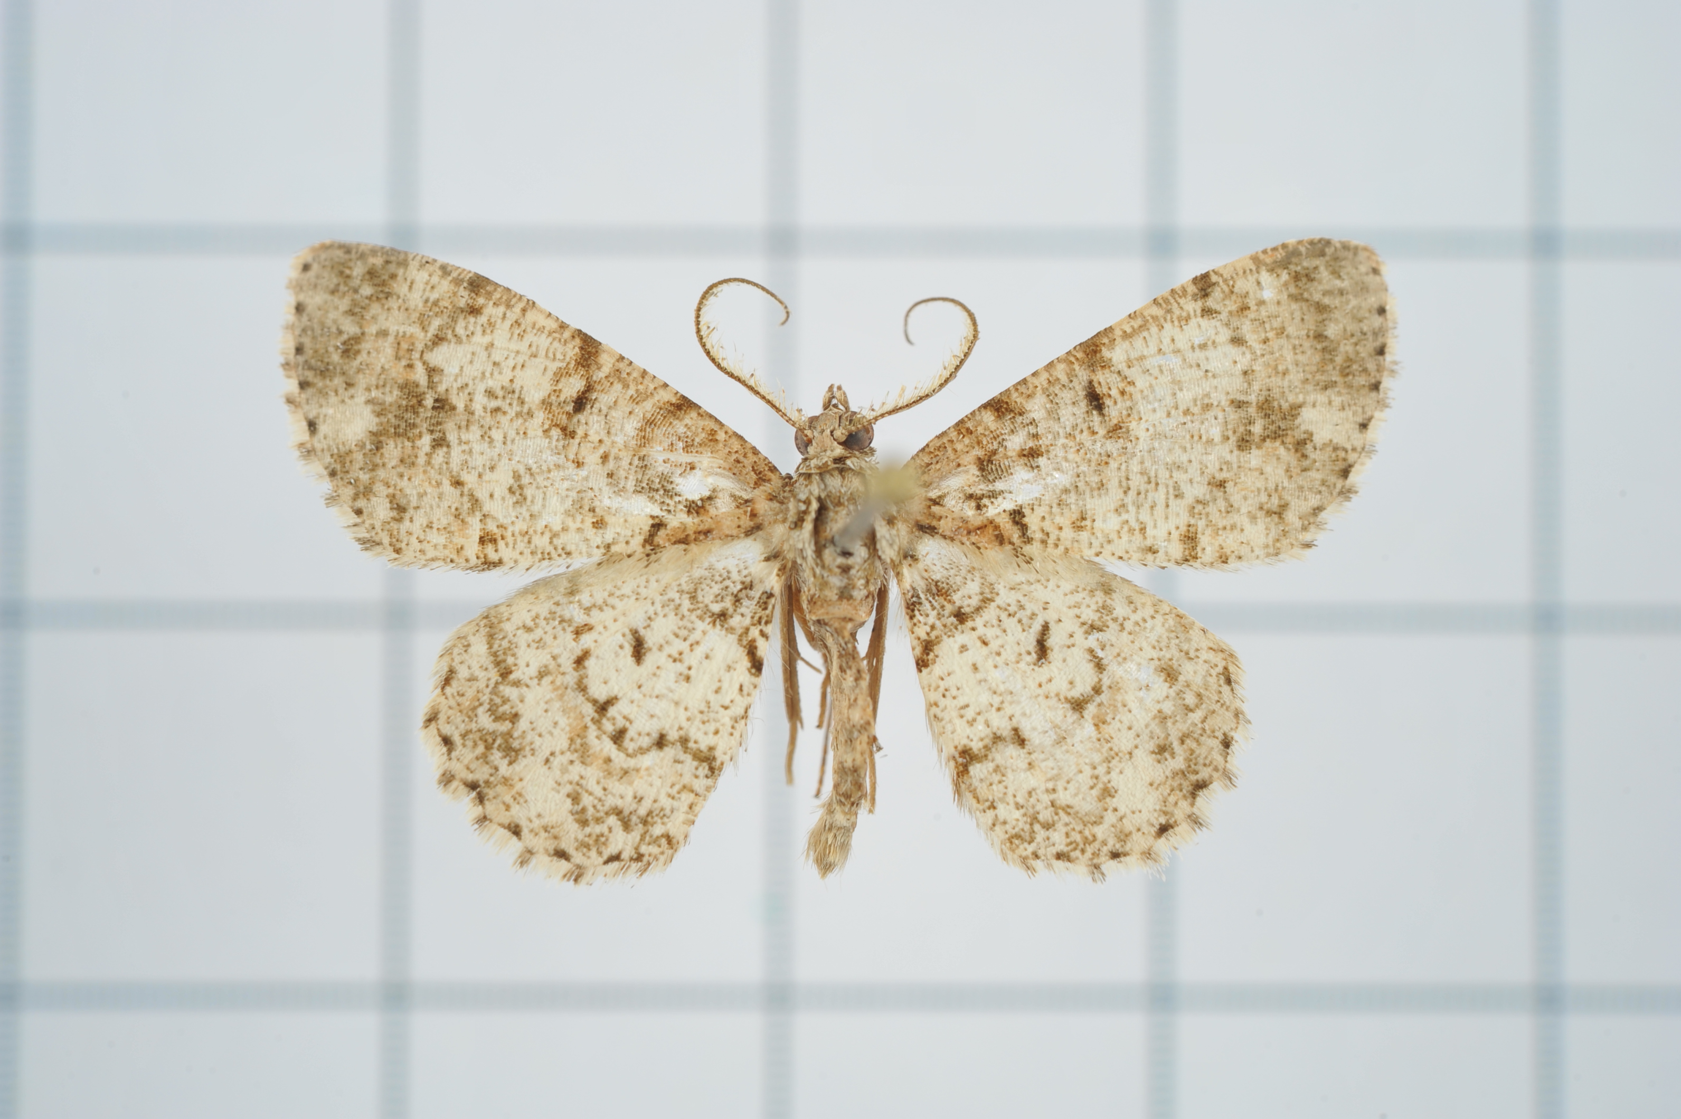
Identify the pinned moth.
Myrioblephara simplaria simplaria
